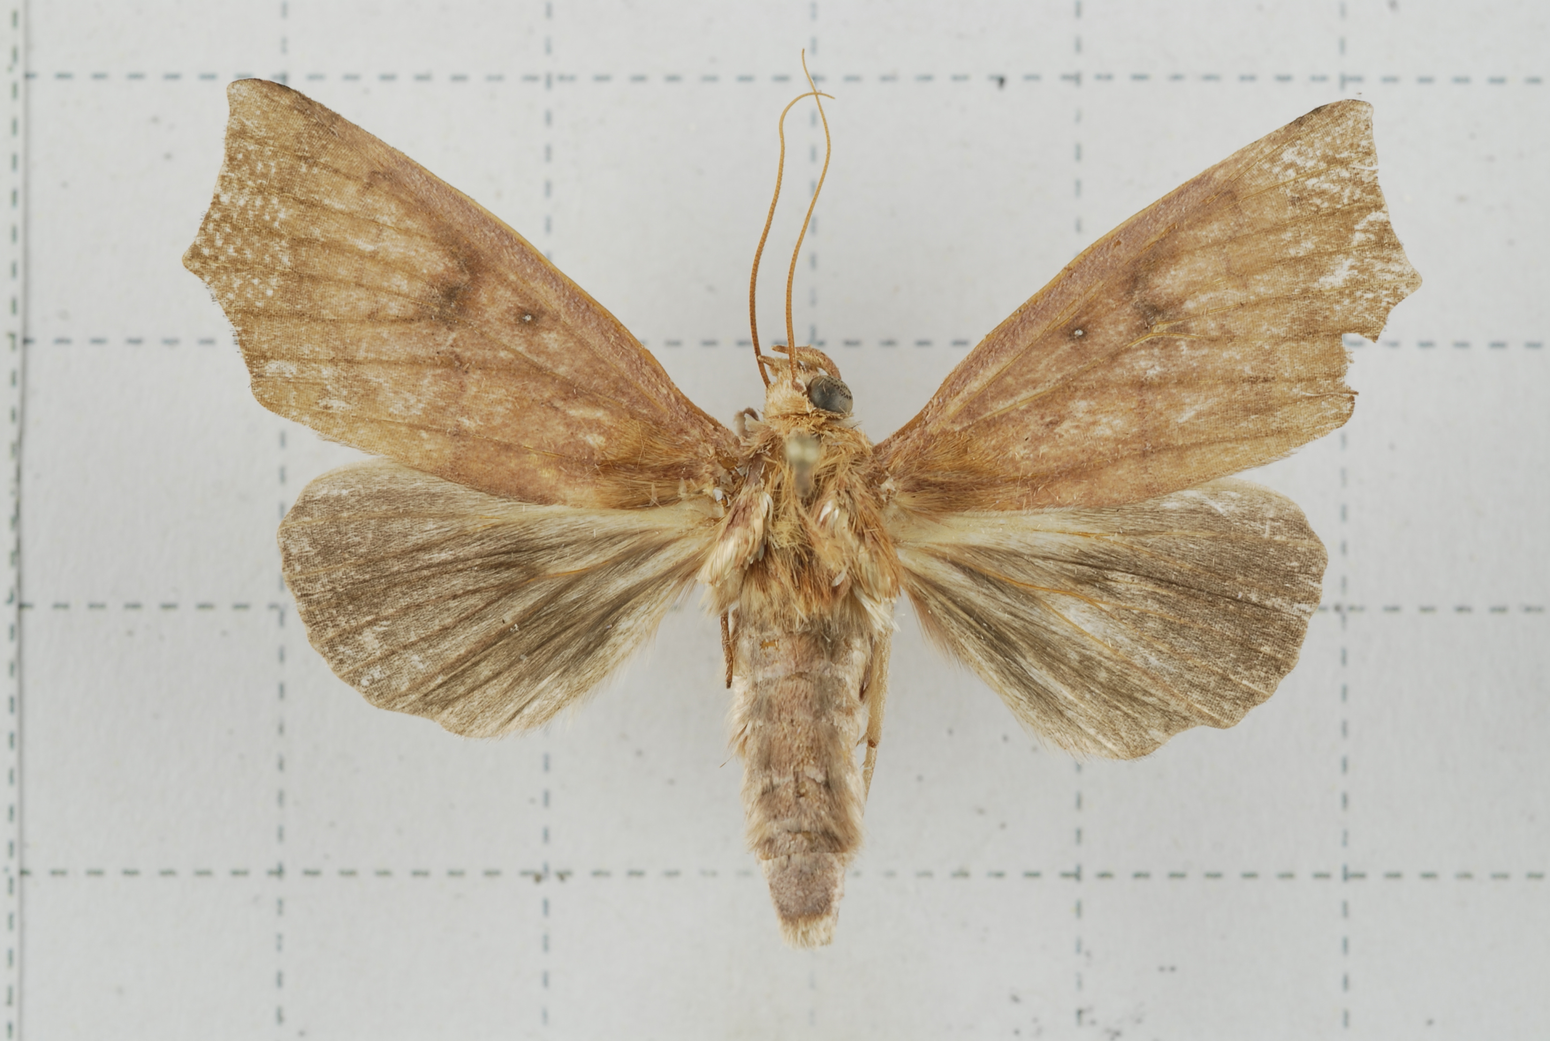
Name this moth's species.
Rusicada privata
